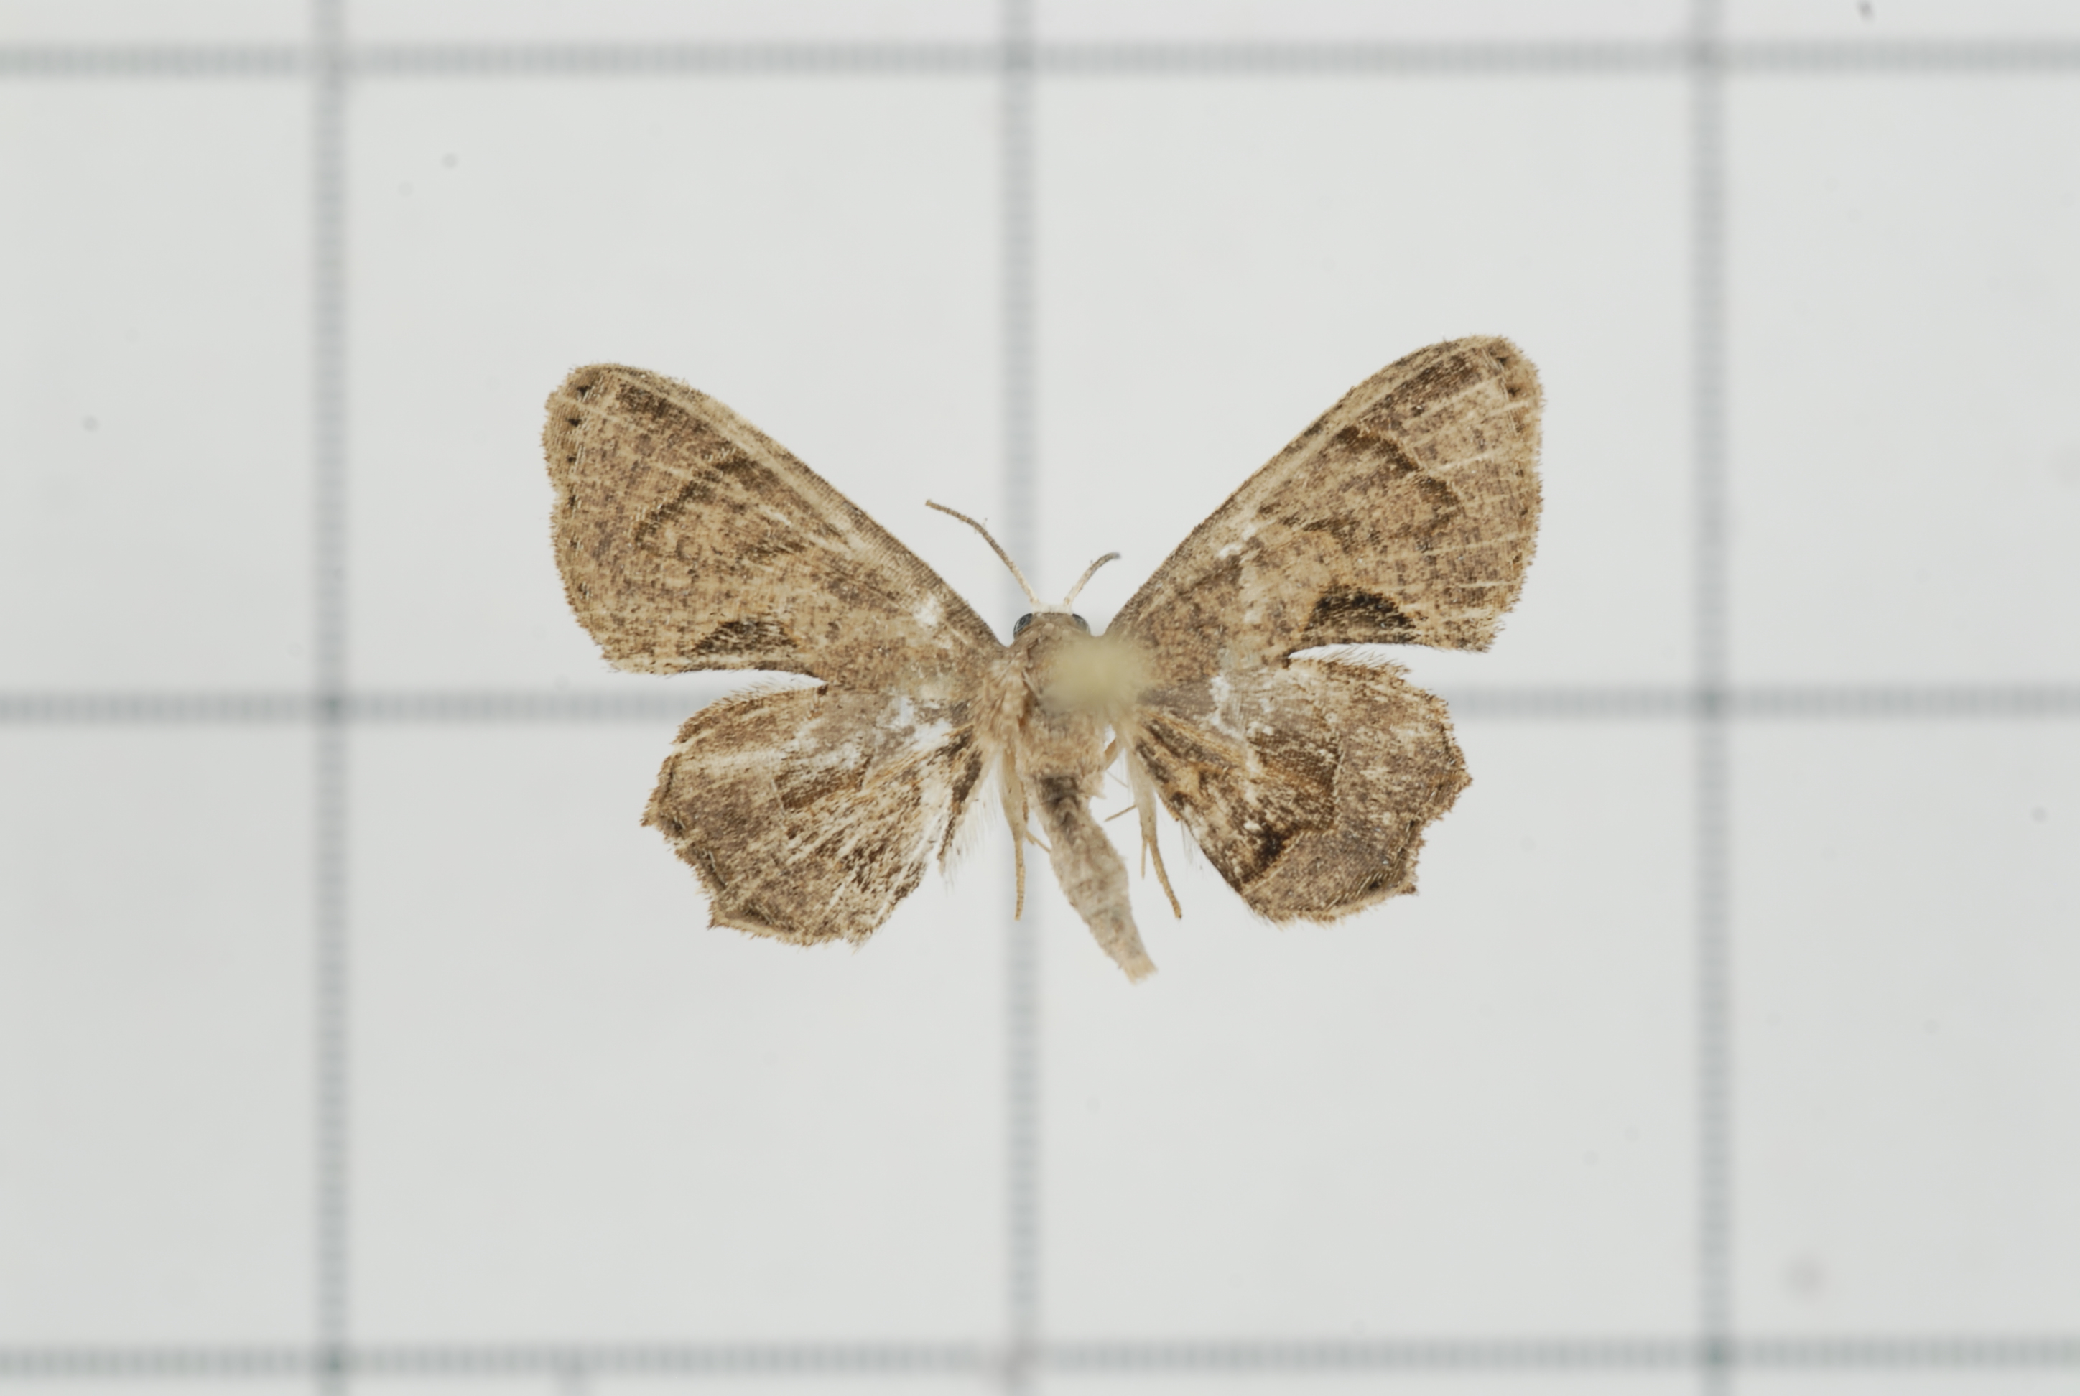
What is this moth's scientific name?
Phazaca alikangensis
